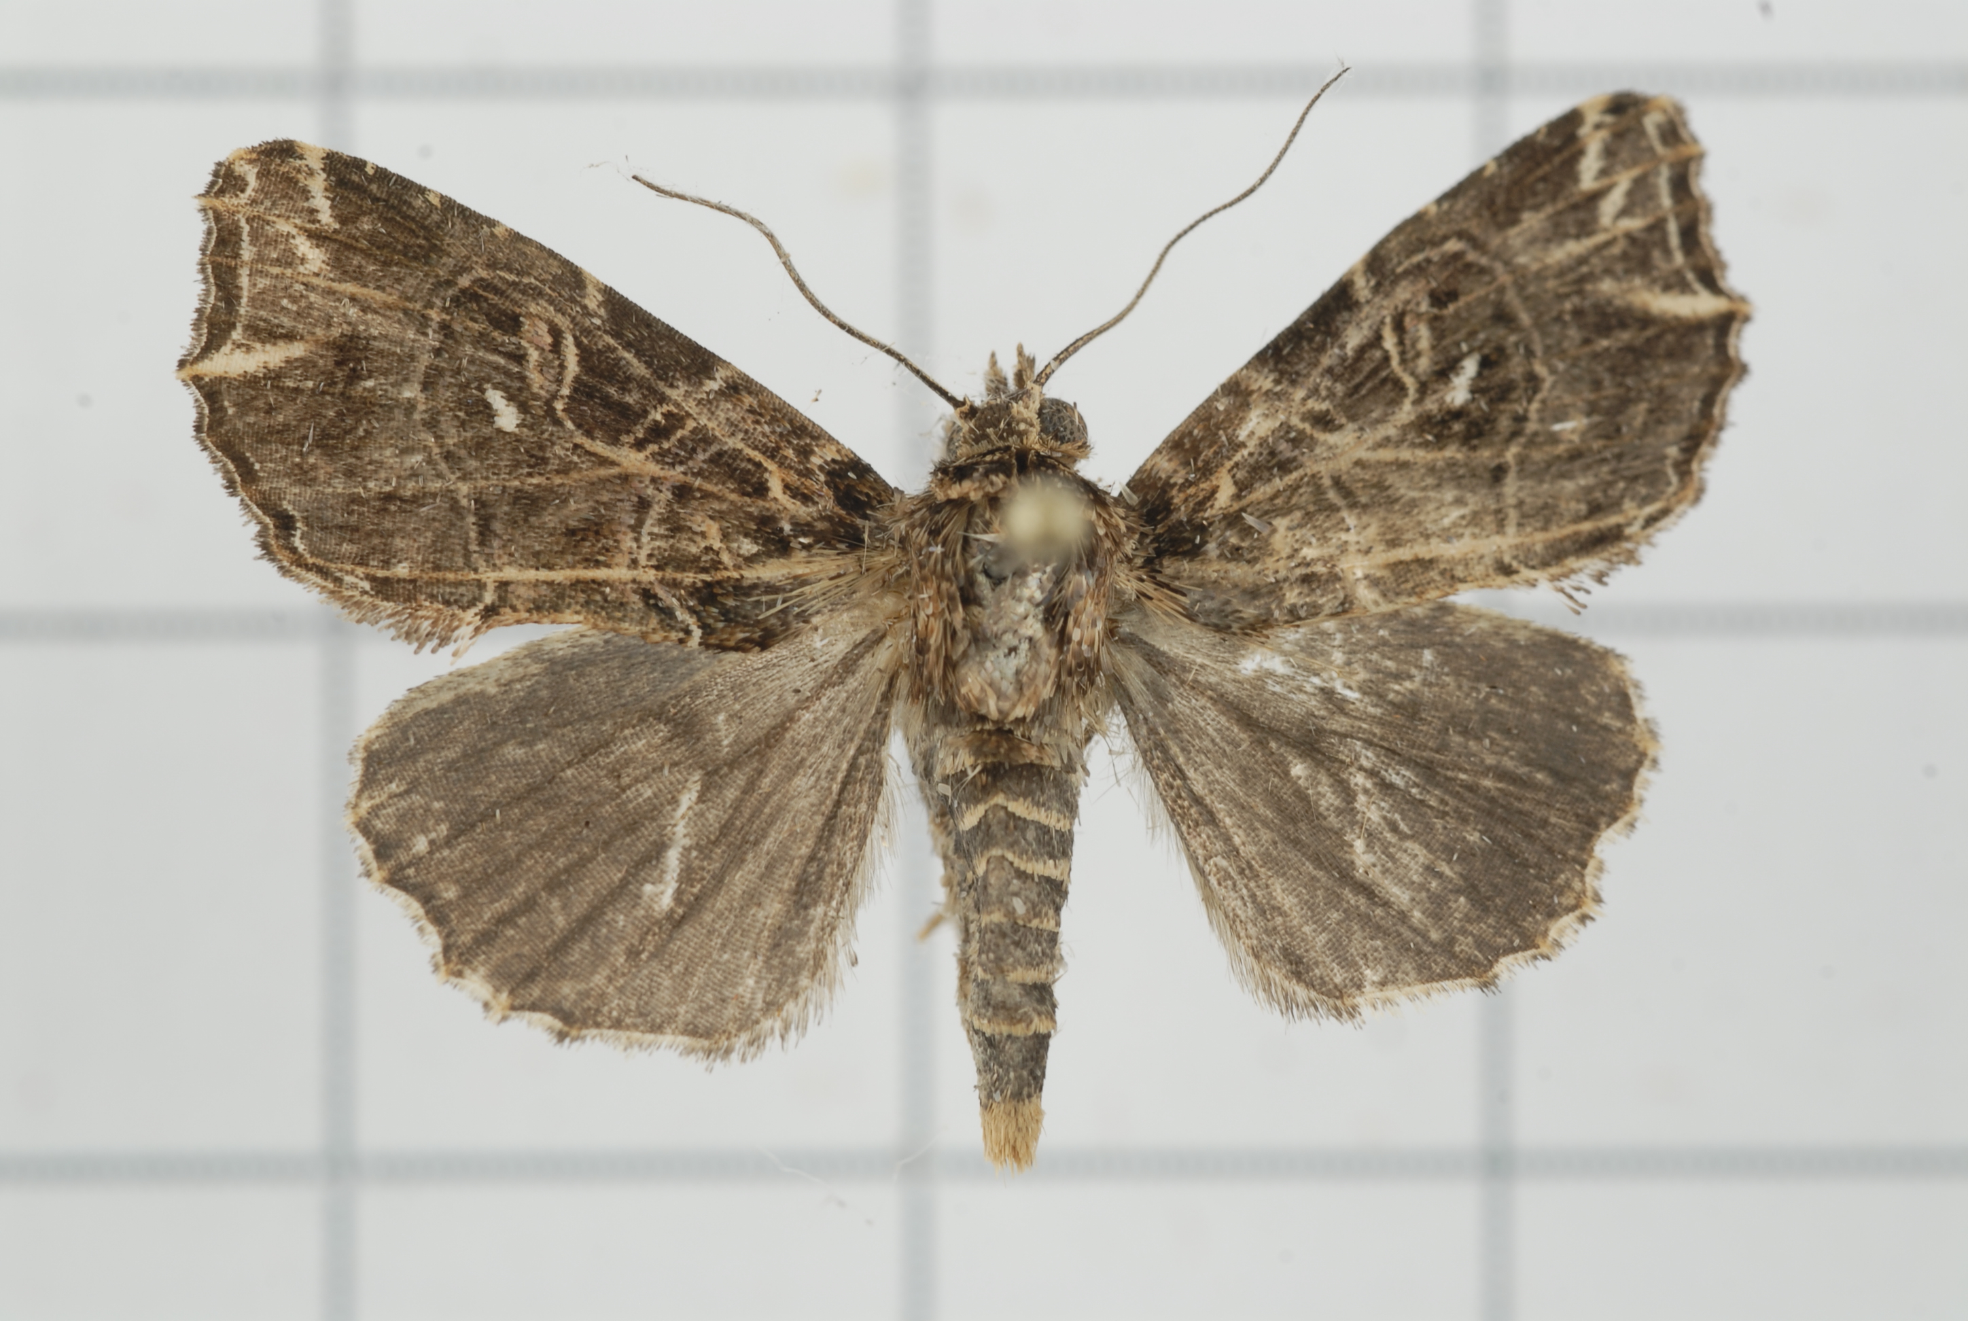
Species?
Callopistria rivularis
